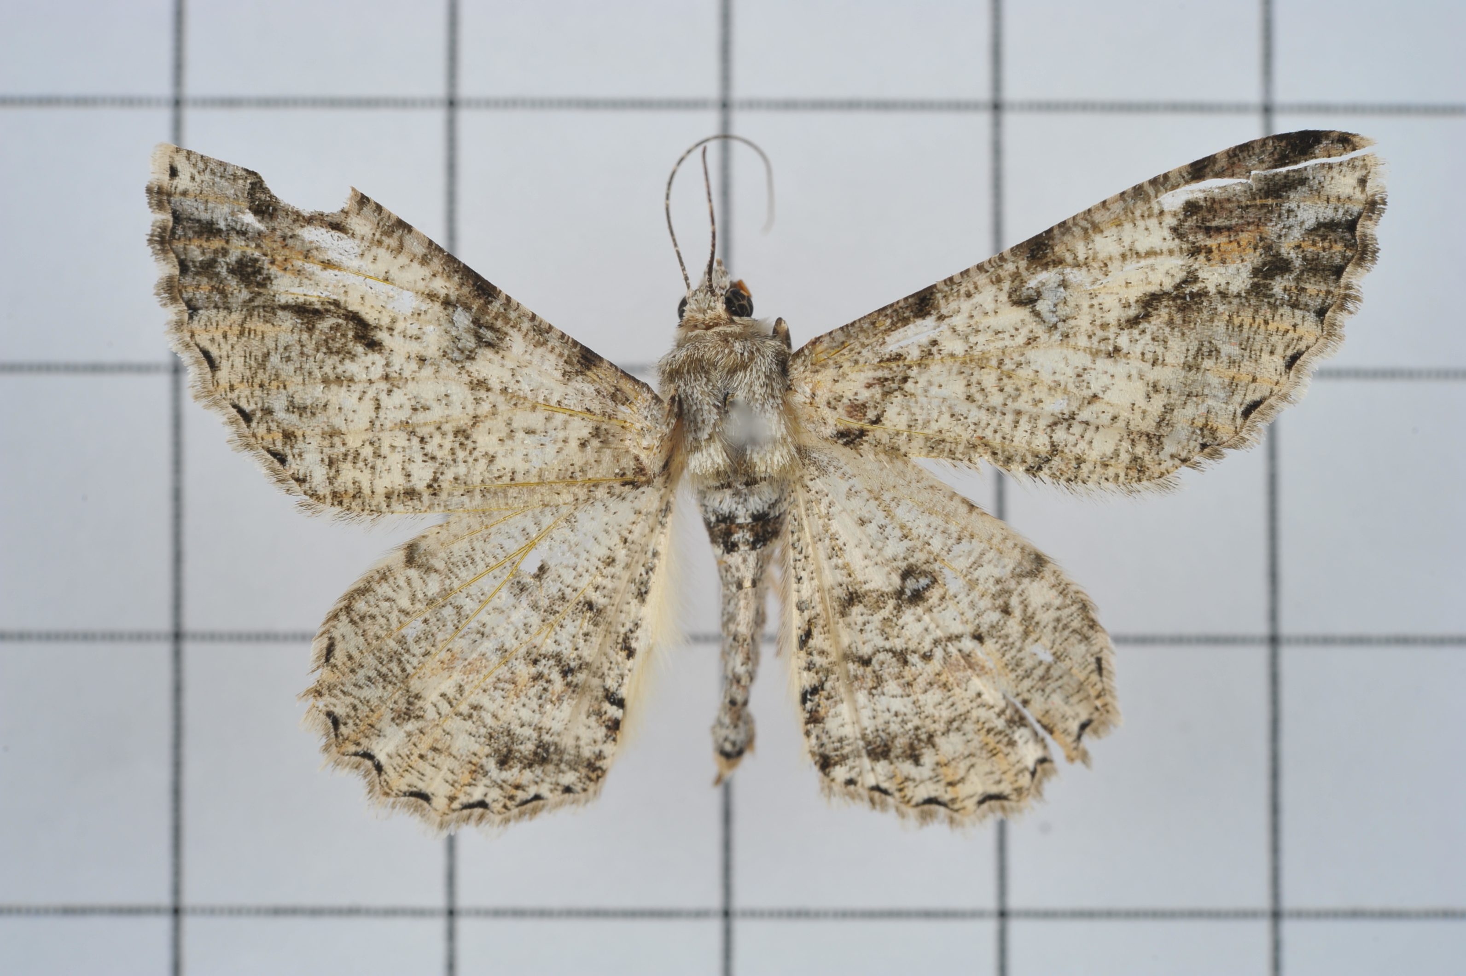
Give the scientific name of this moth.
Cleora fraterna
